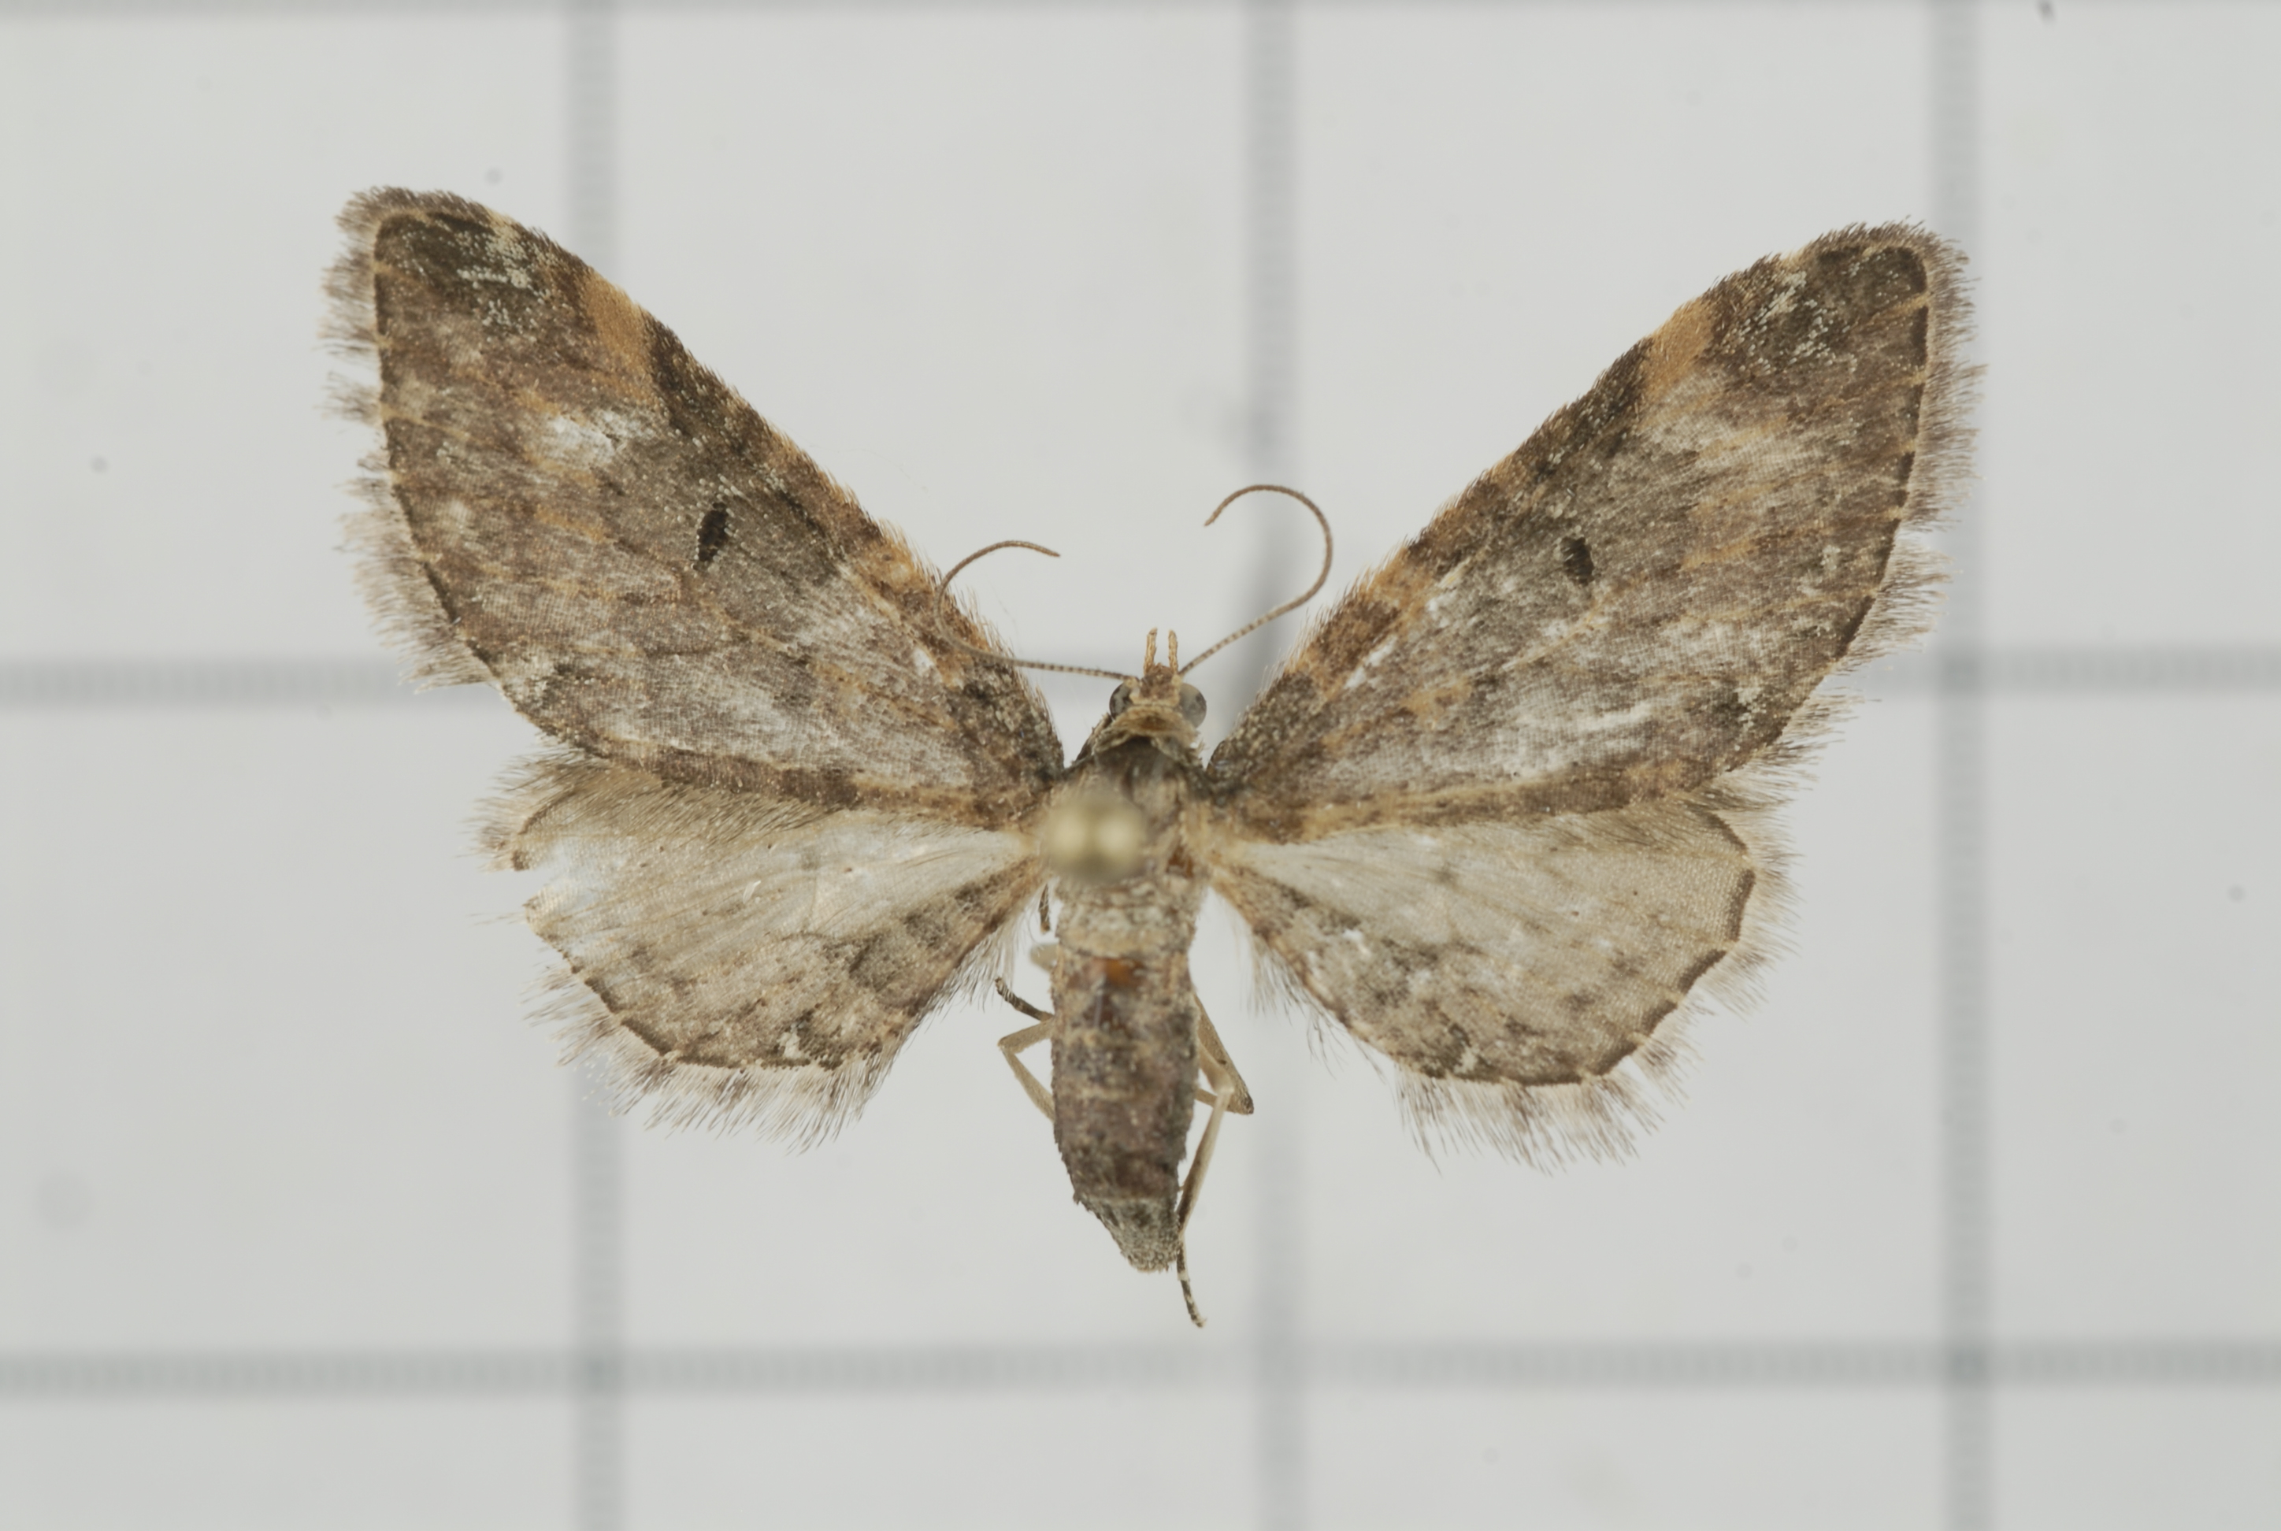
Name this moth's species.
Eupithecia convexa
